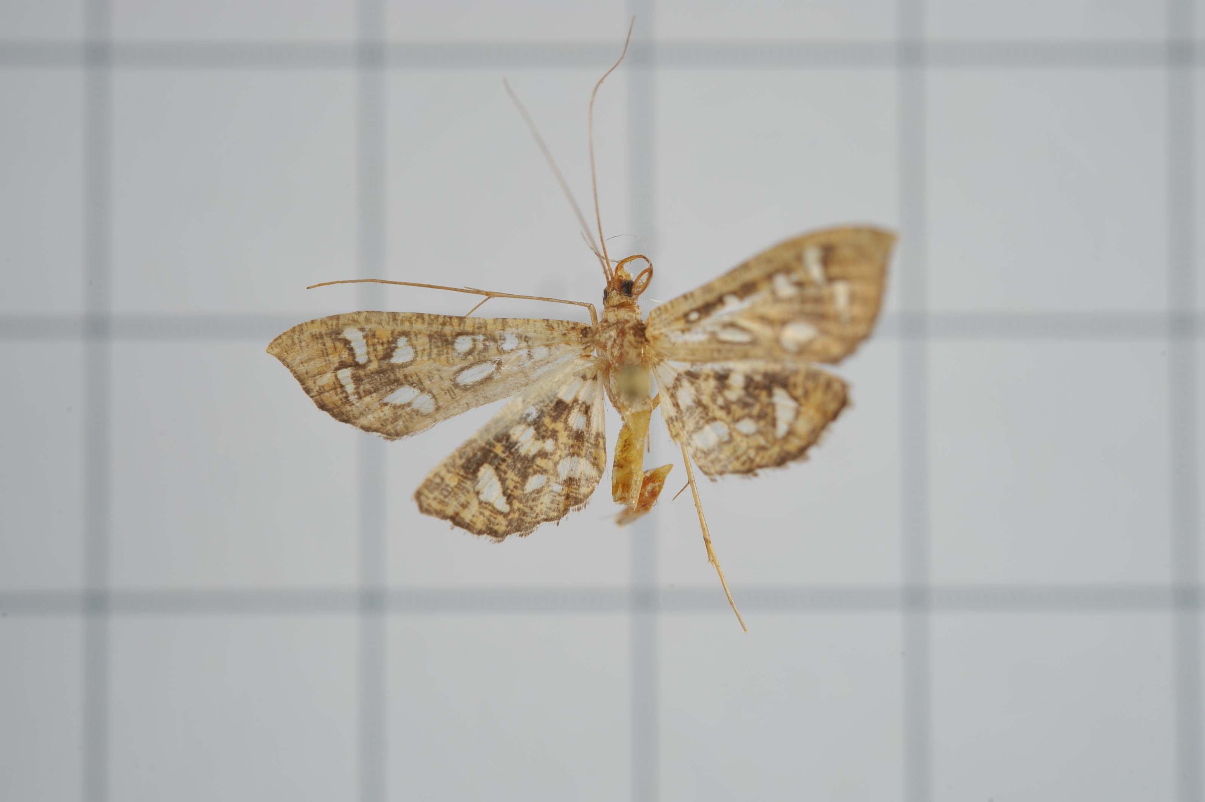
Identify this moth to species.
Nausinoe geometralis
